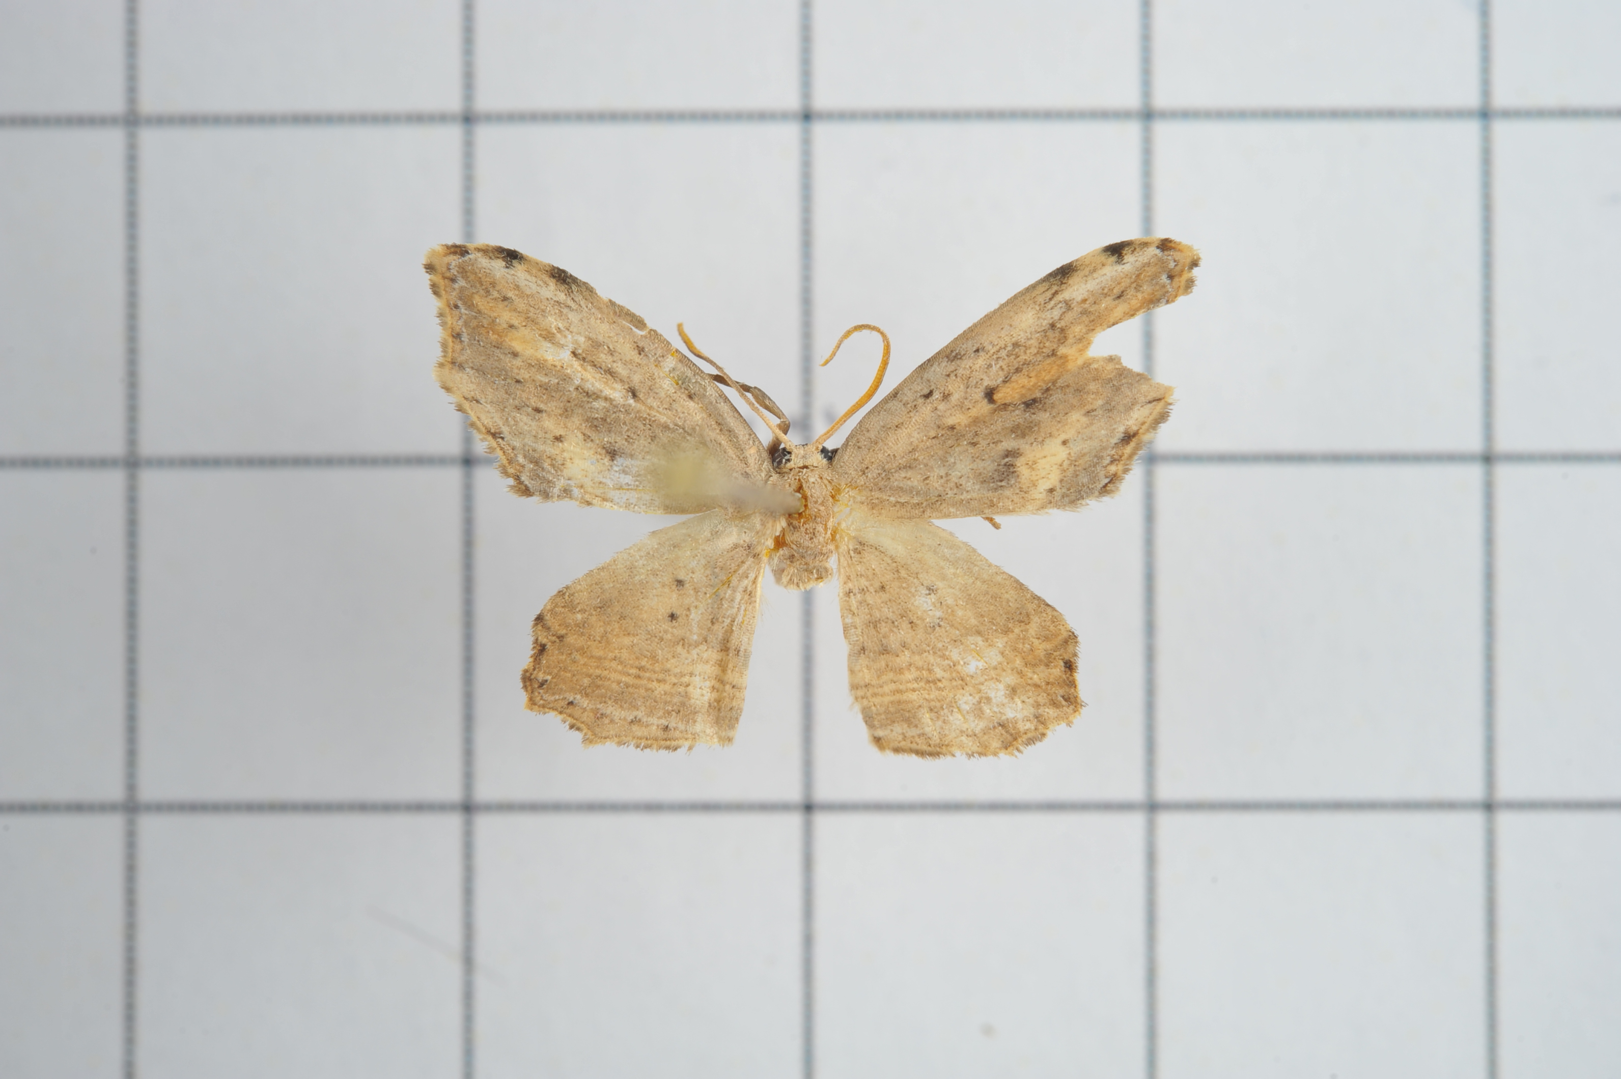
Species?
Phalacra strigata insulicola
